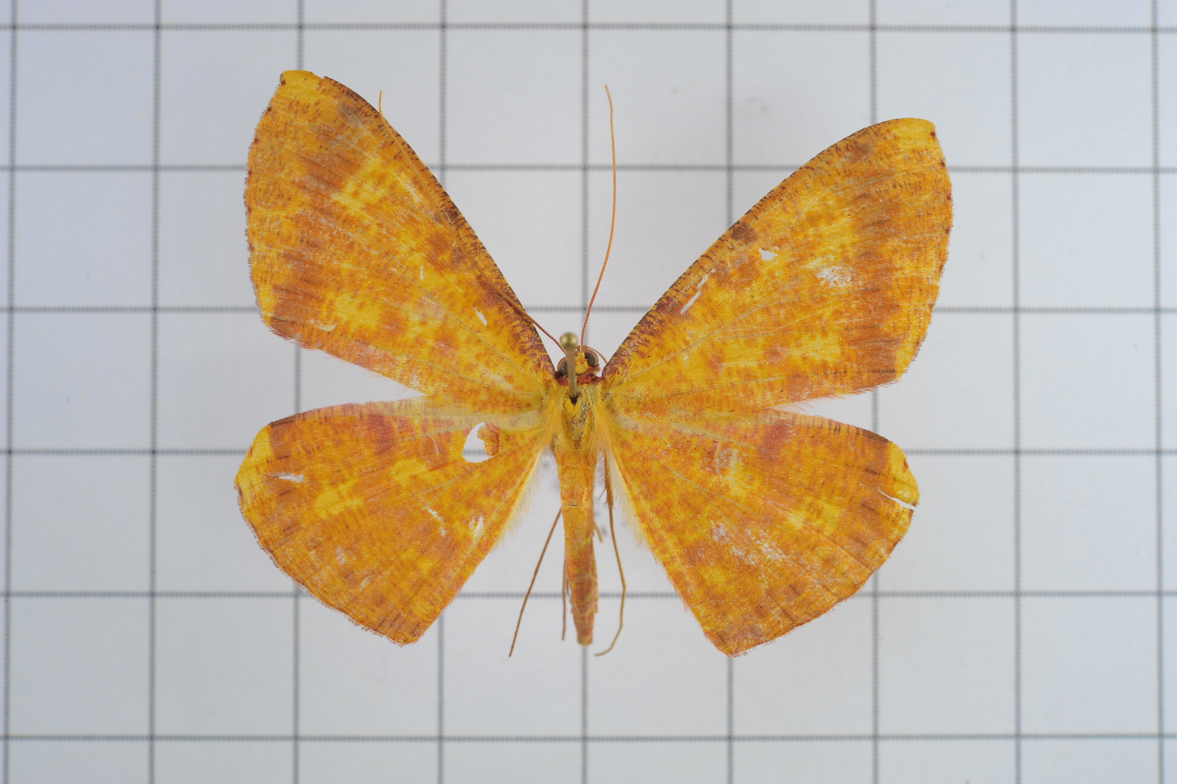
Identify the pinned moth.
Eumelea ludovicata ludovicata
